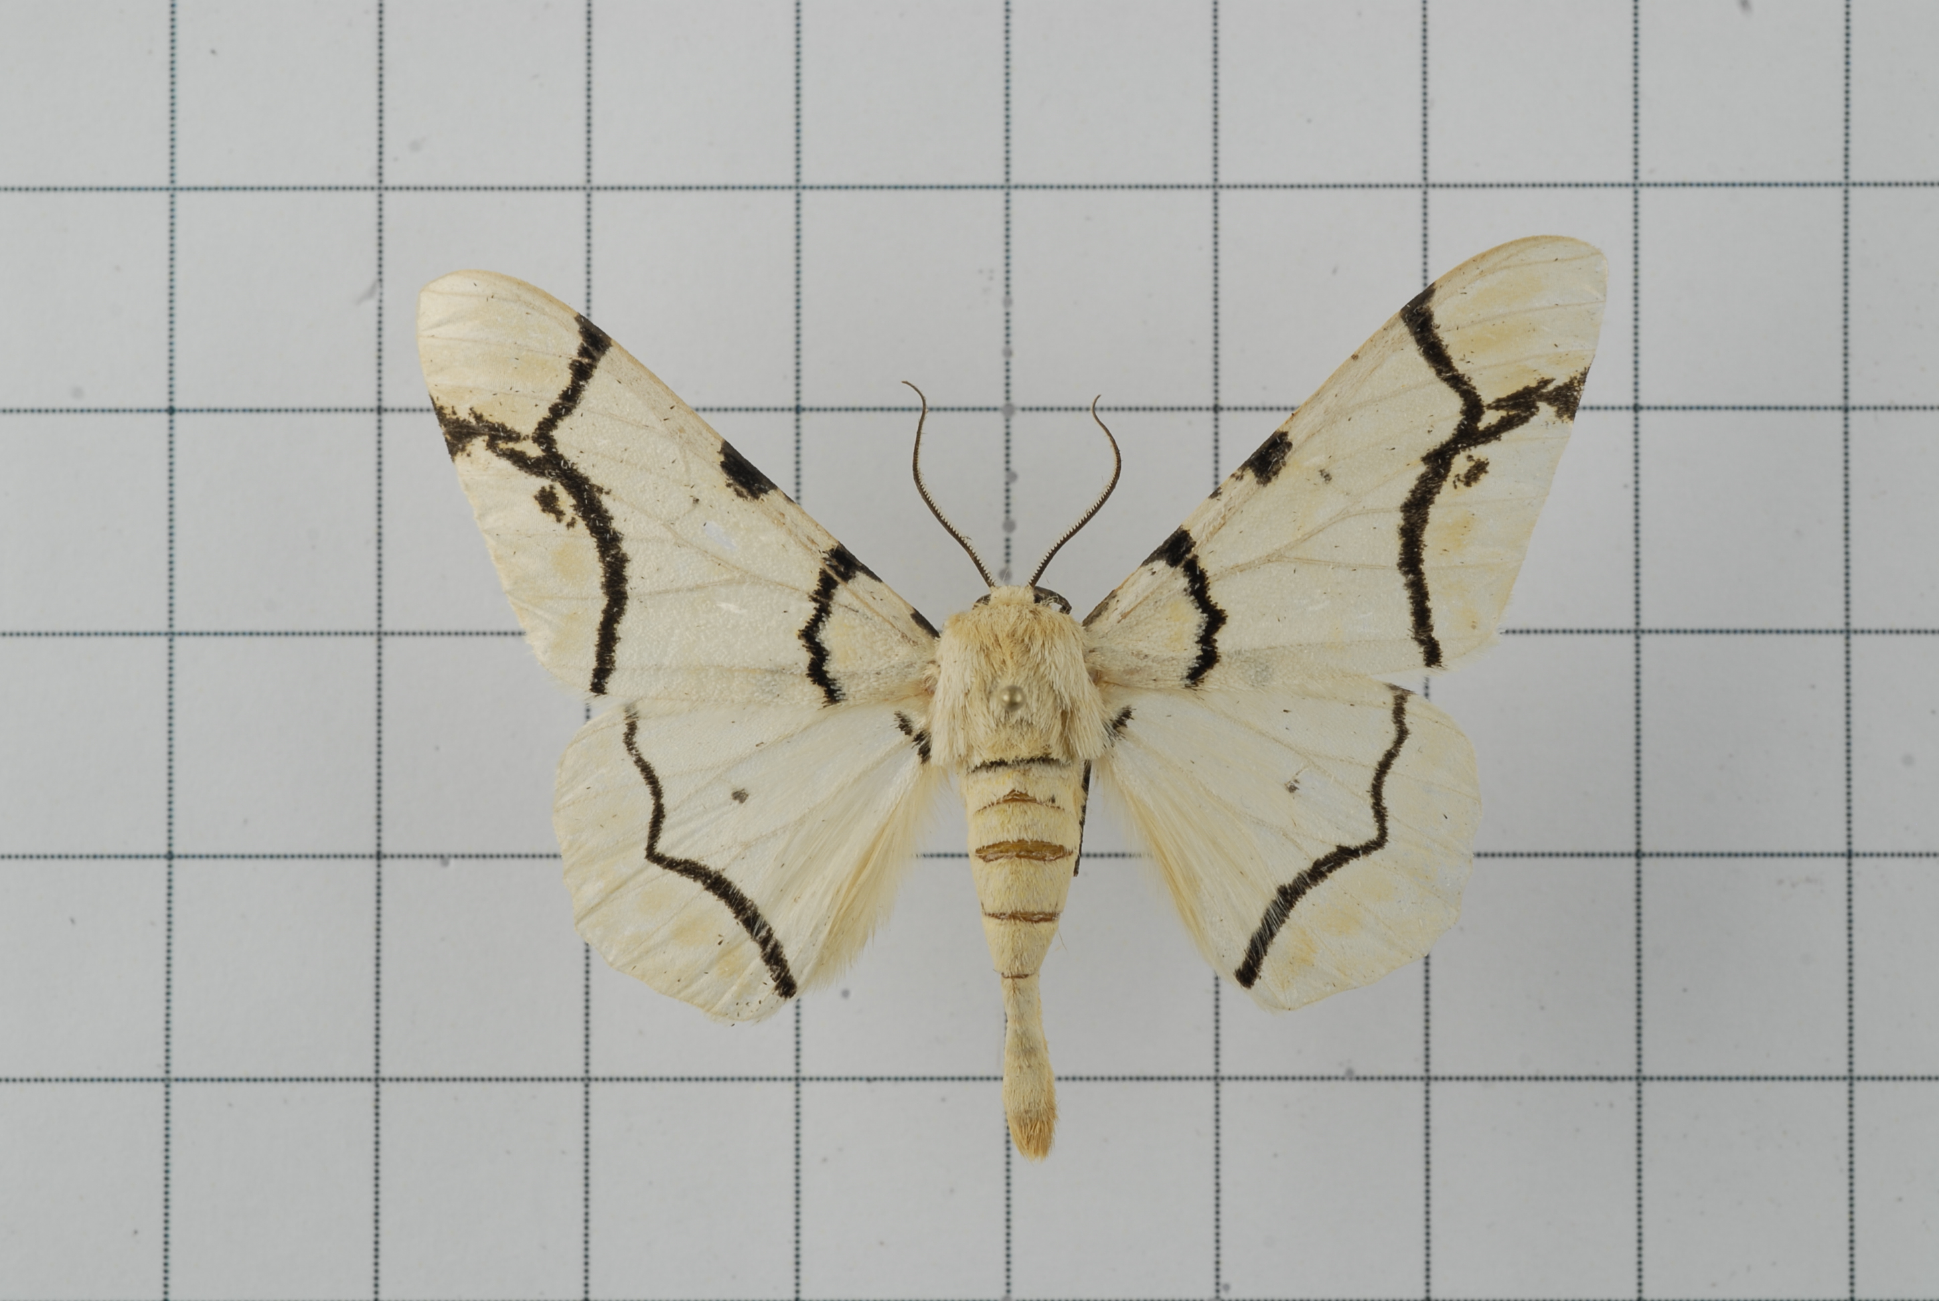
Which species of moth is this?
Biston perclara
